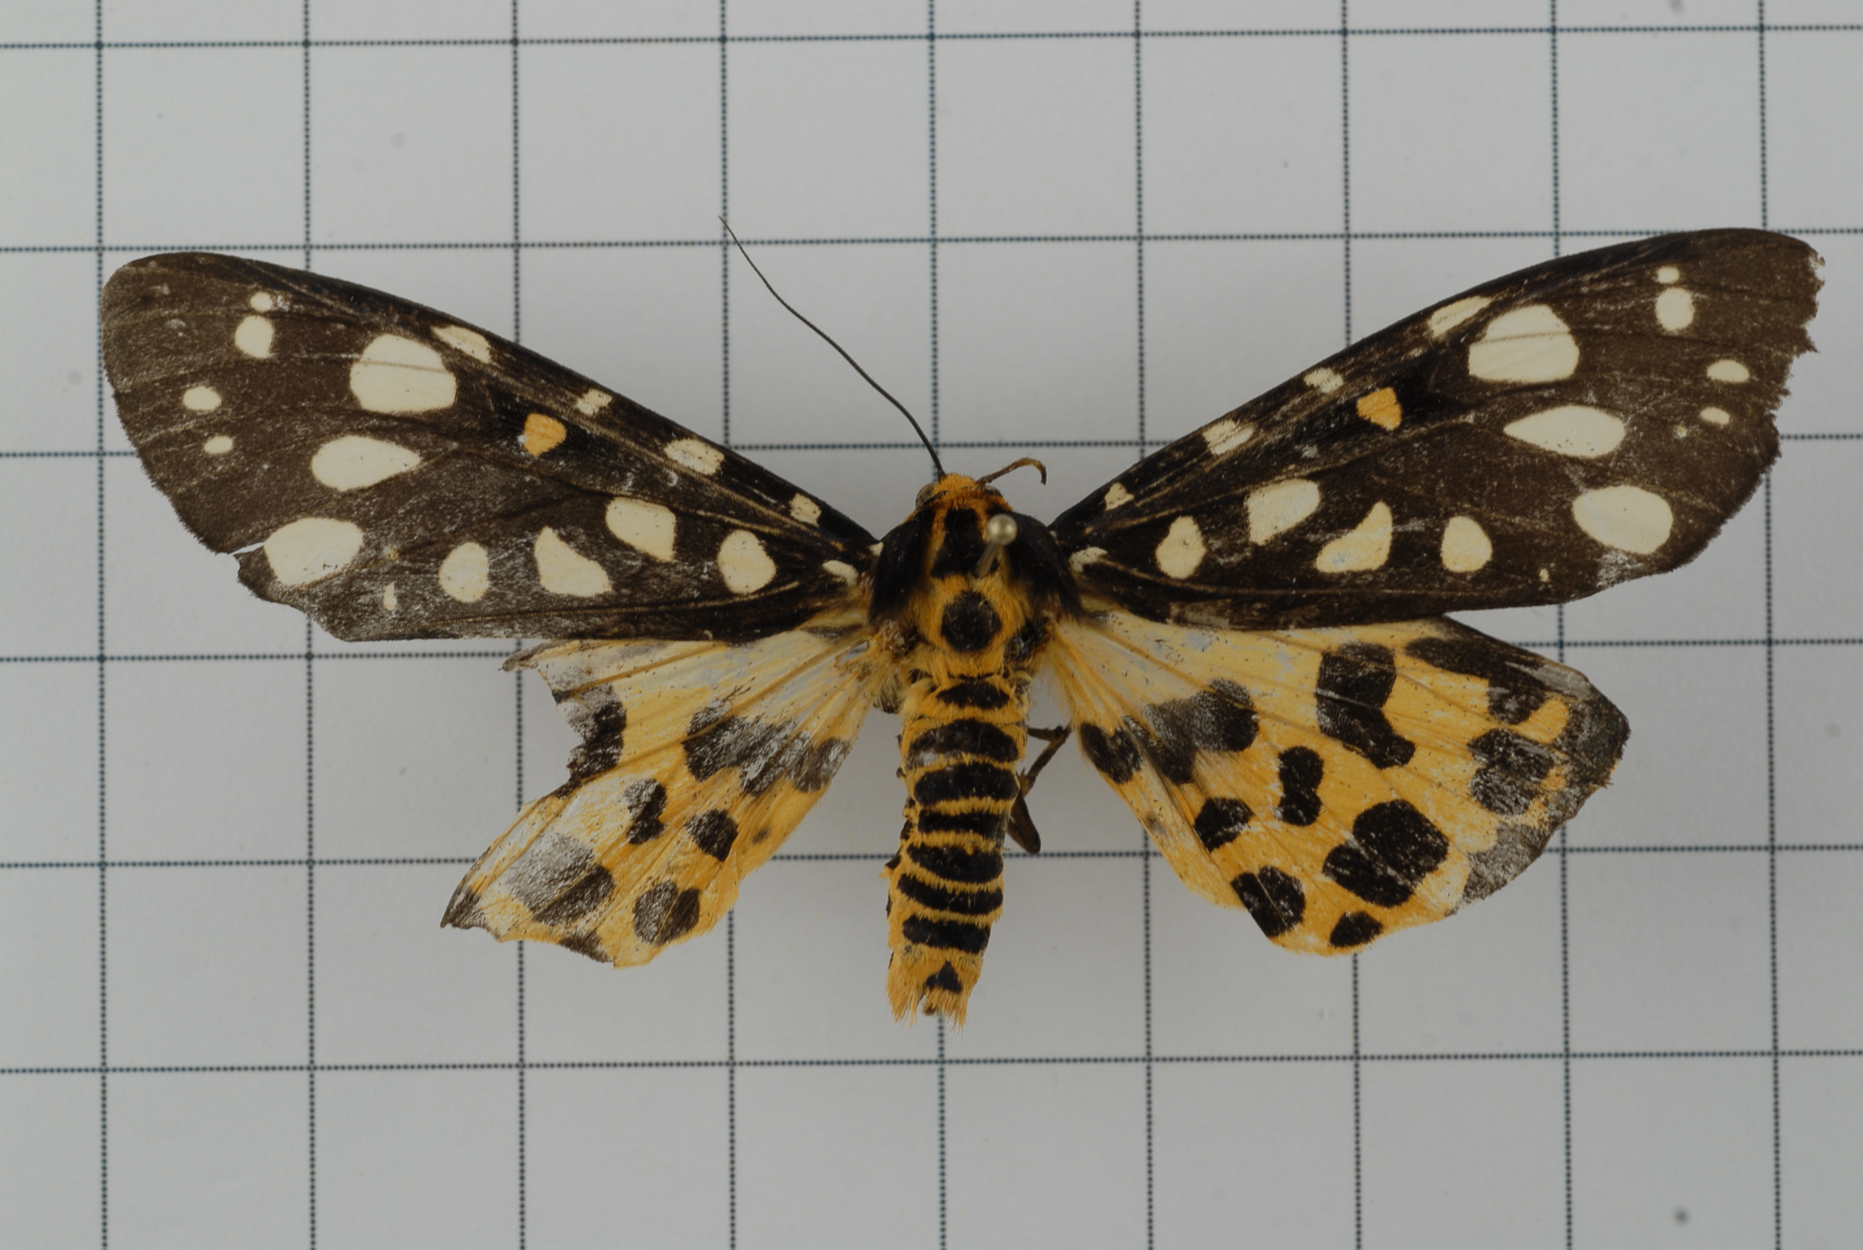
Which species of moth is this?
Aglaomorpha histrio formosana
